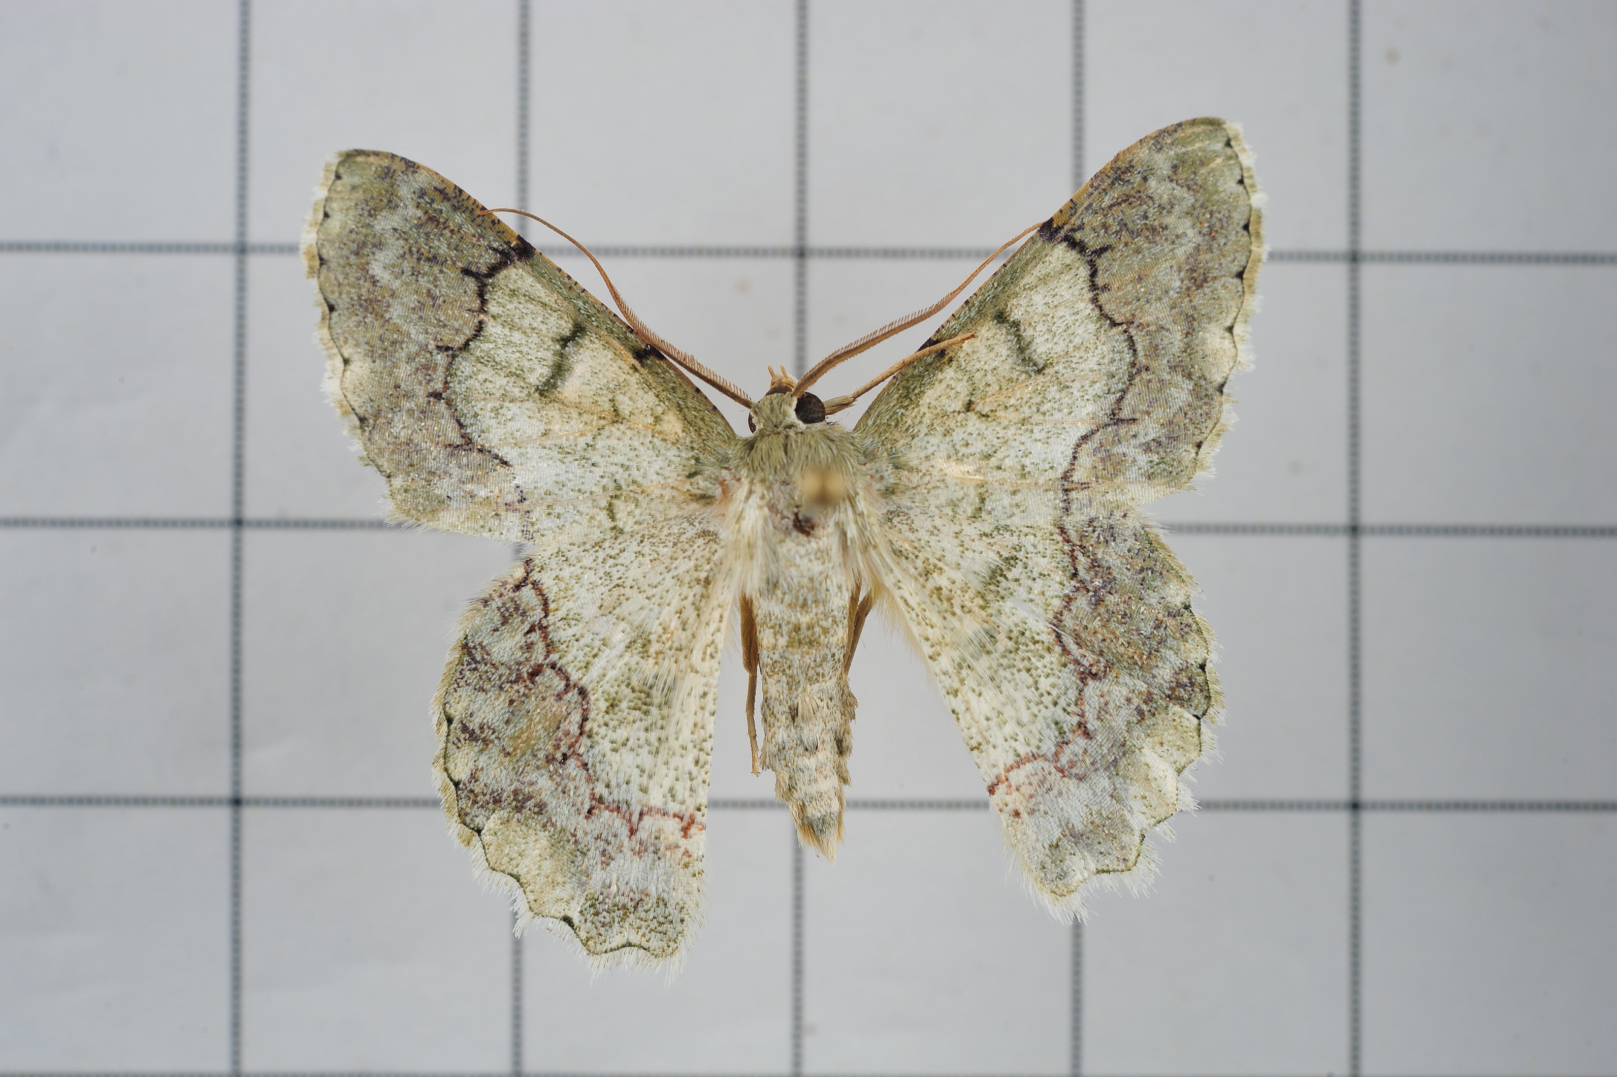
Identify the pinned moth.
Pingasa ruginaria pacifica
